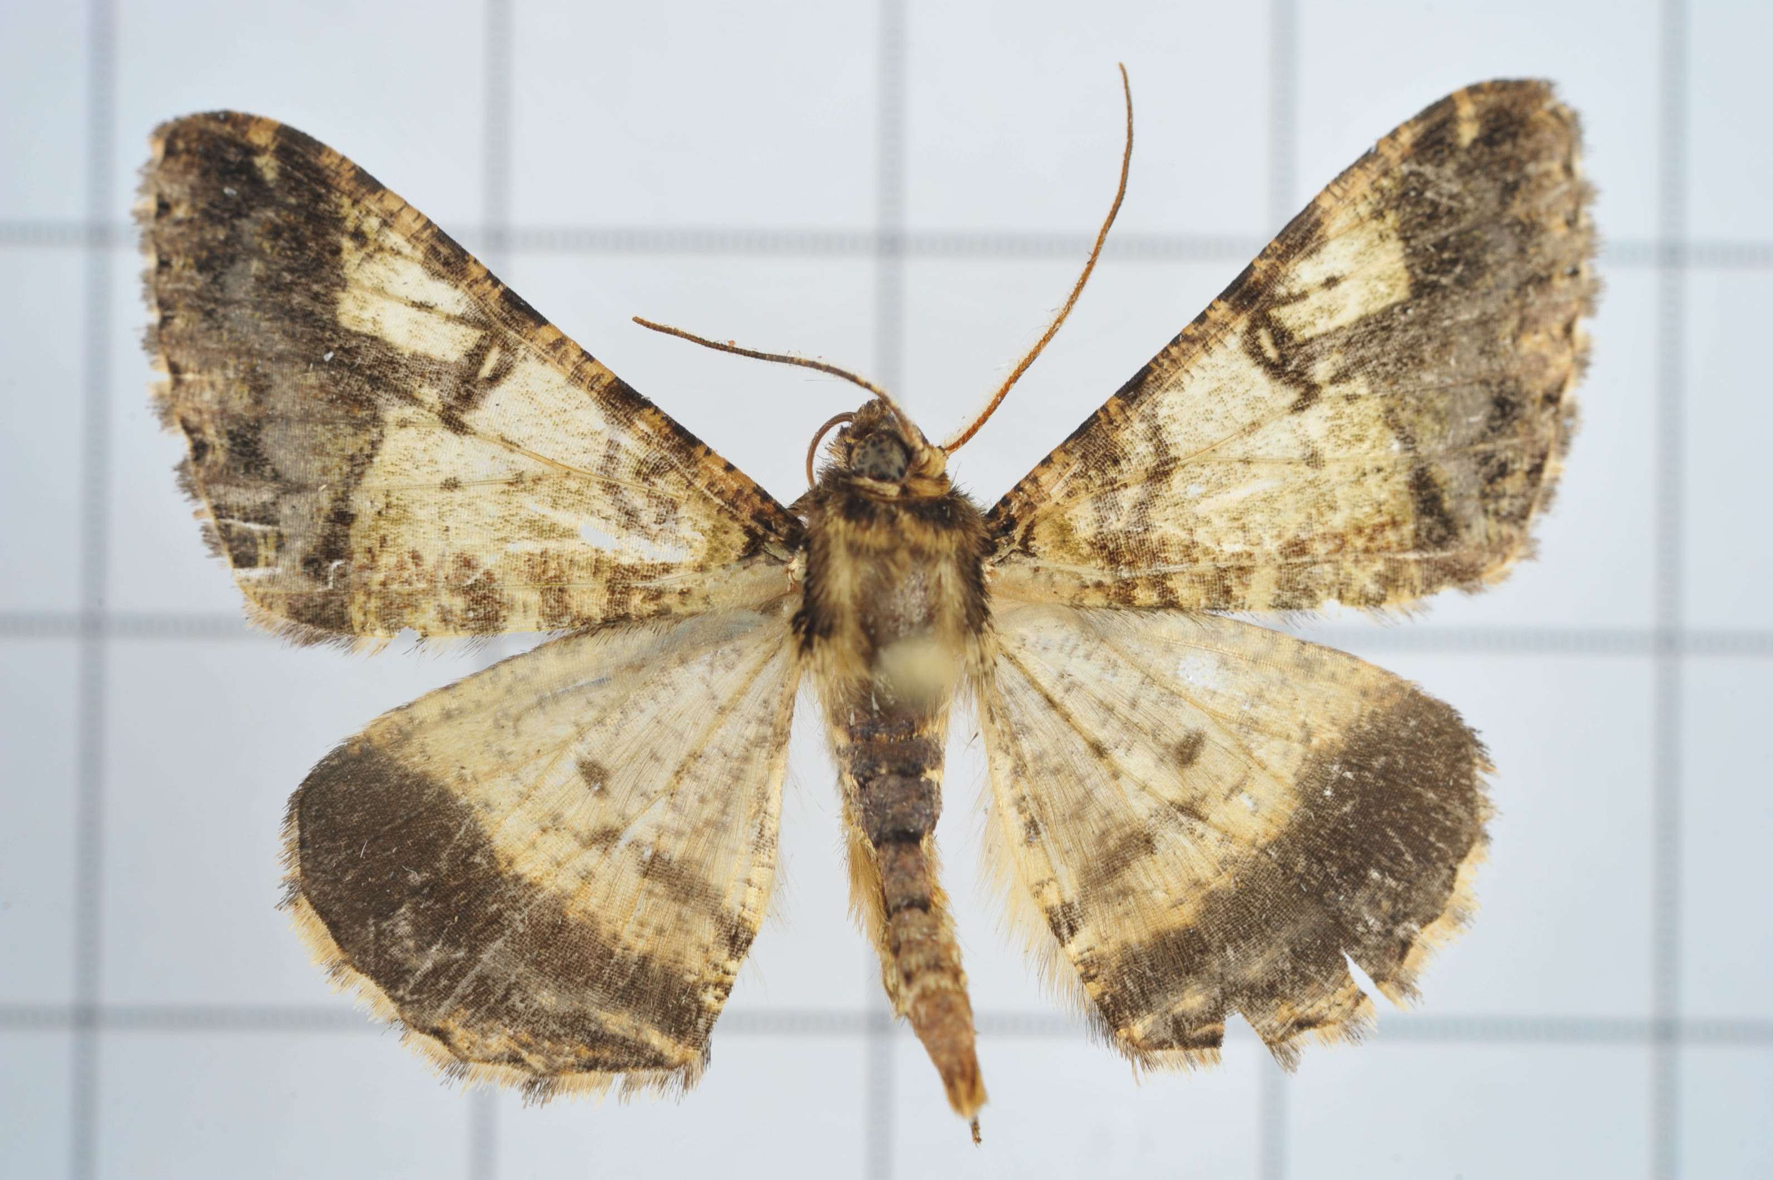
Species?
Gasterocome pannosaria orta
